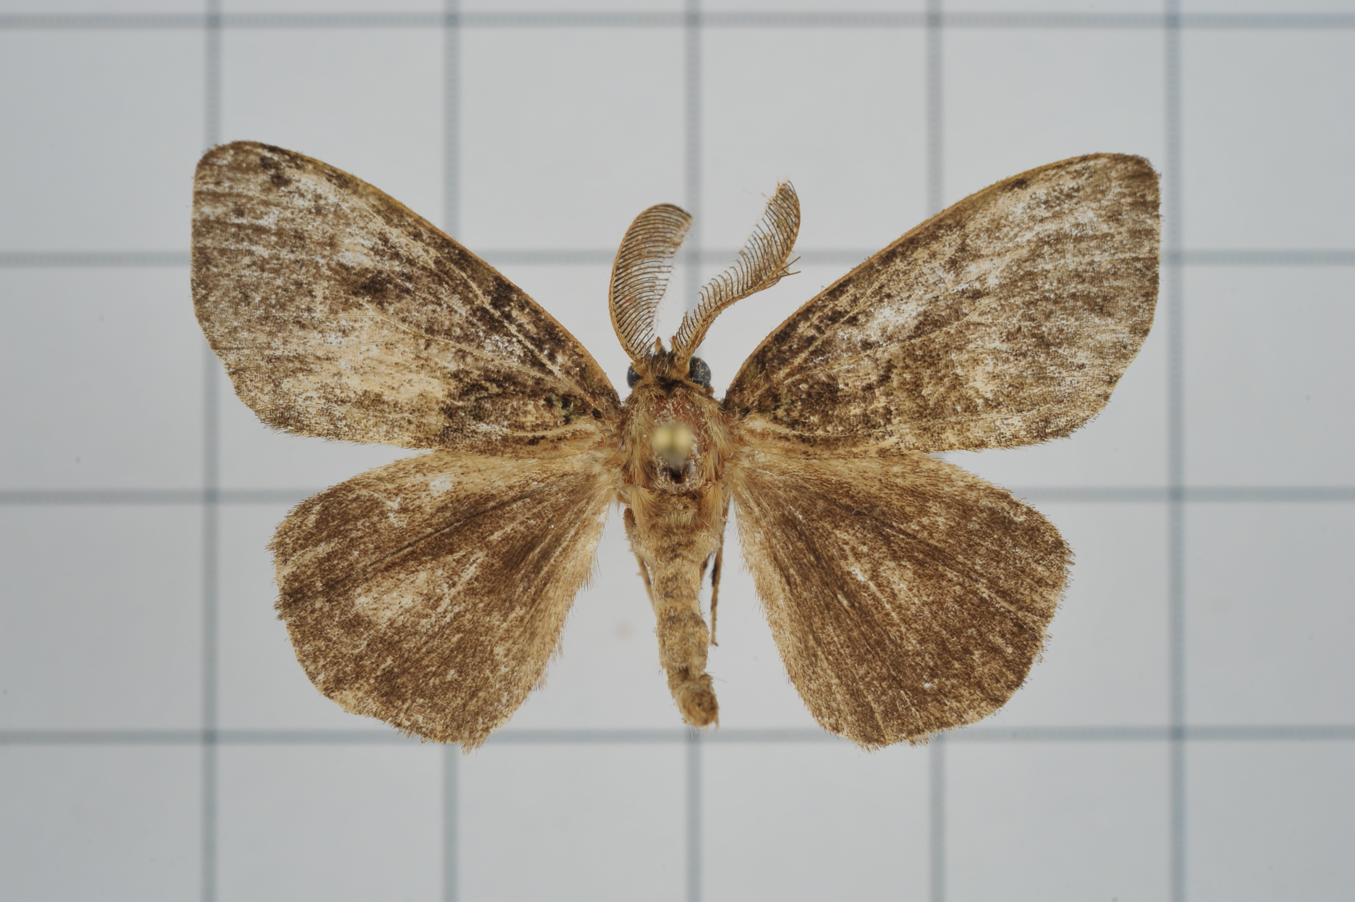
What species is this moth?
Ilema olivacea
